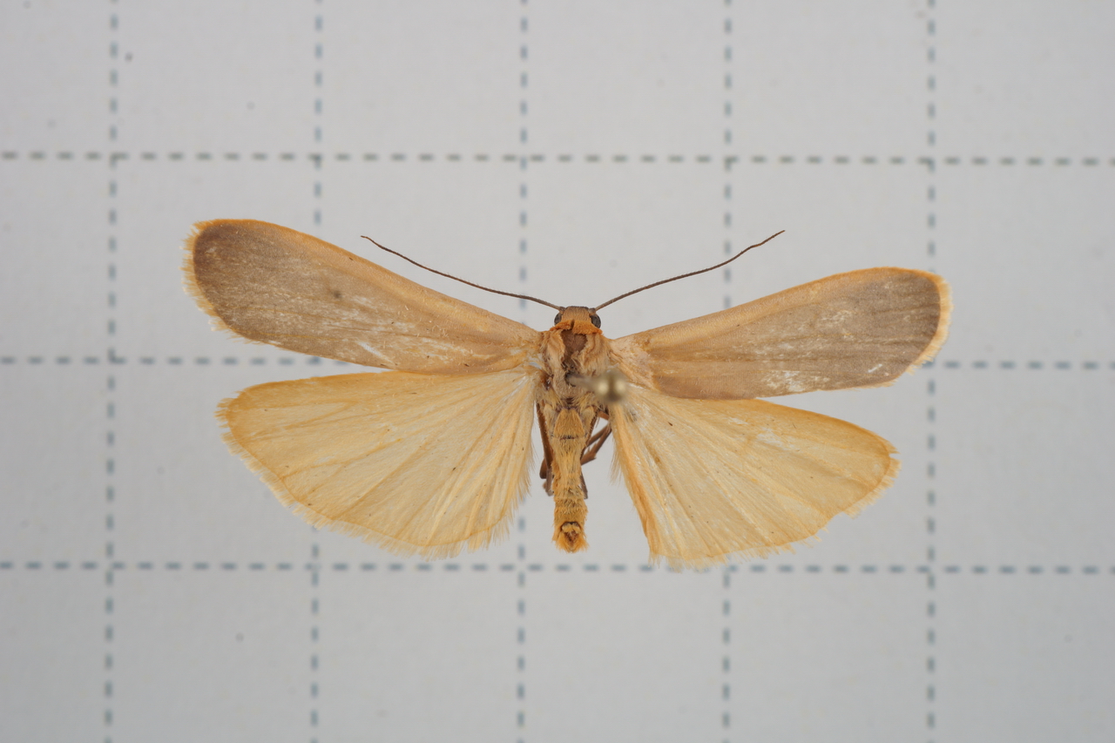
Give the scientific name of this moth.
Brunia antica
